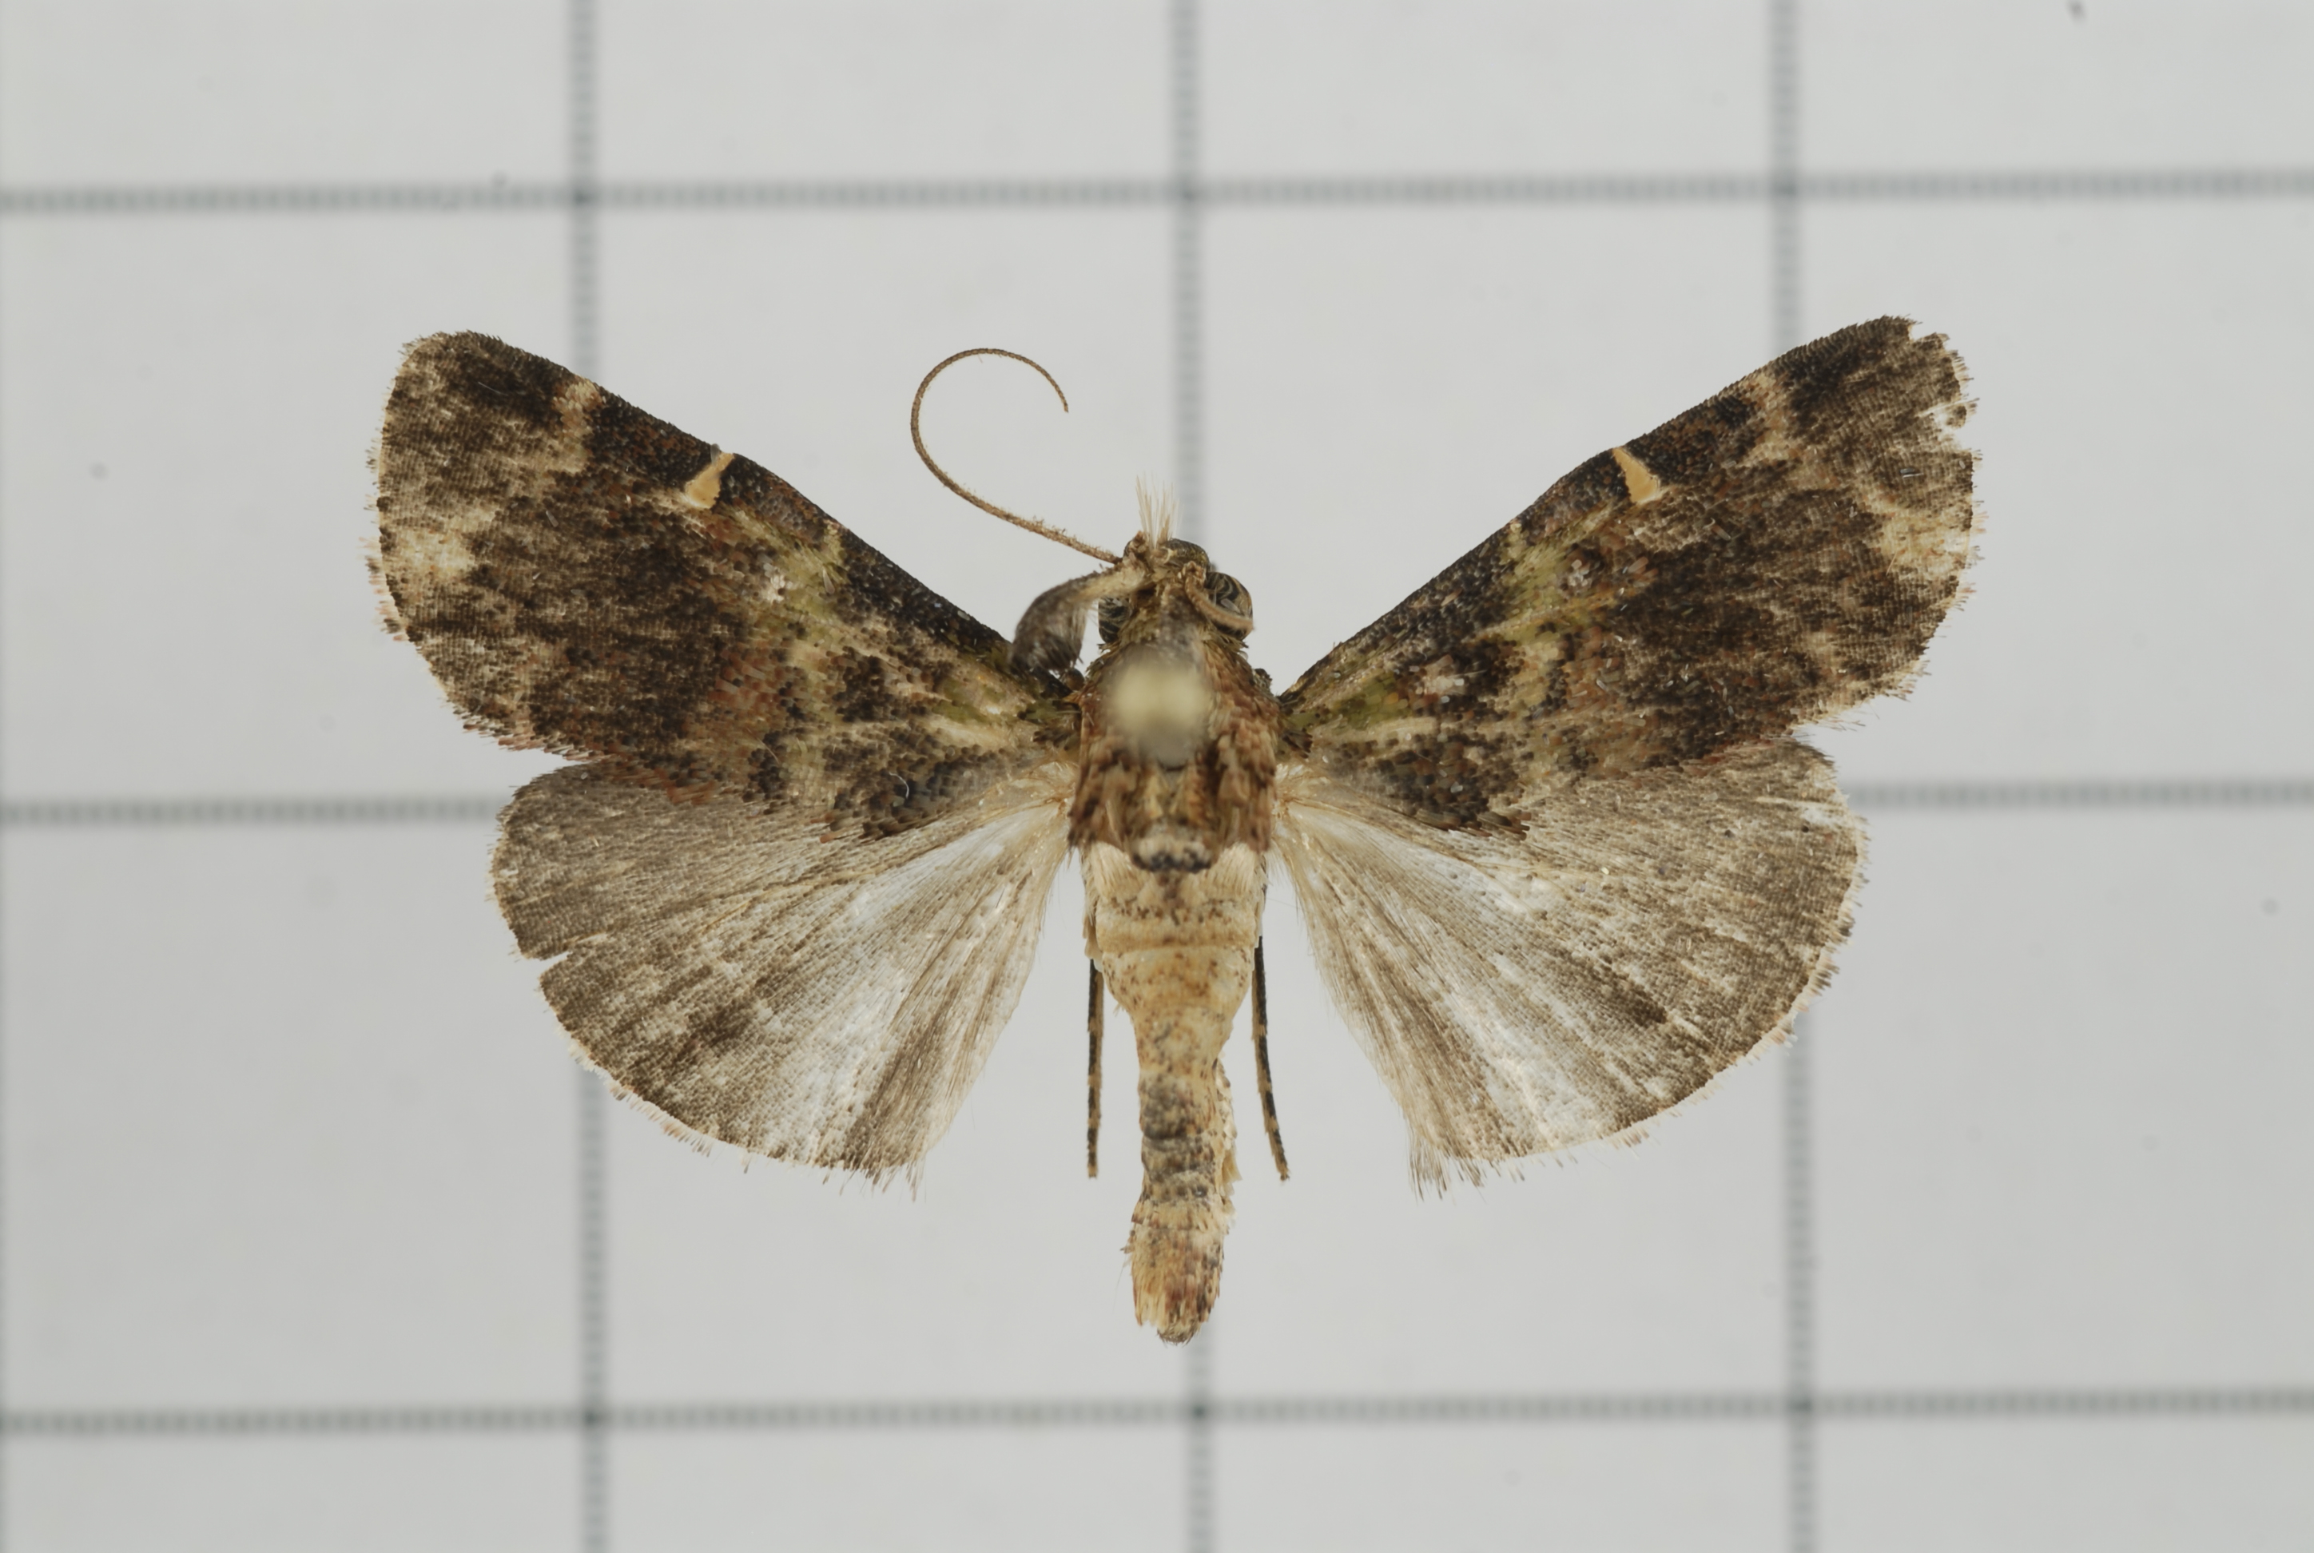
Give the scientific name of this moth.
Orthaga olivacea
